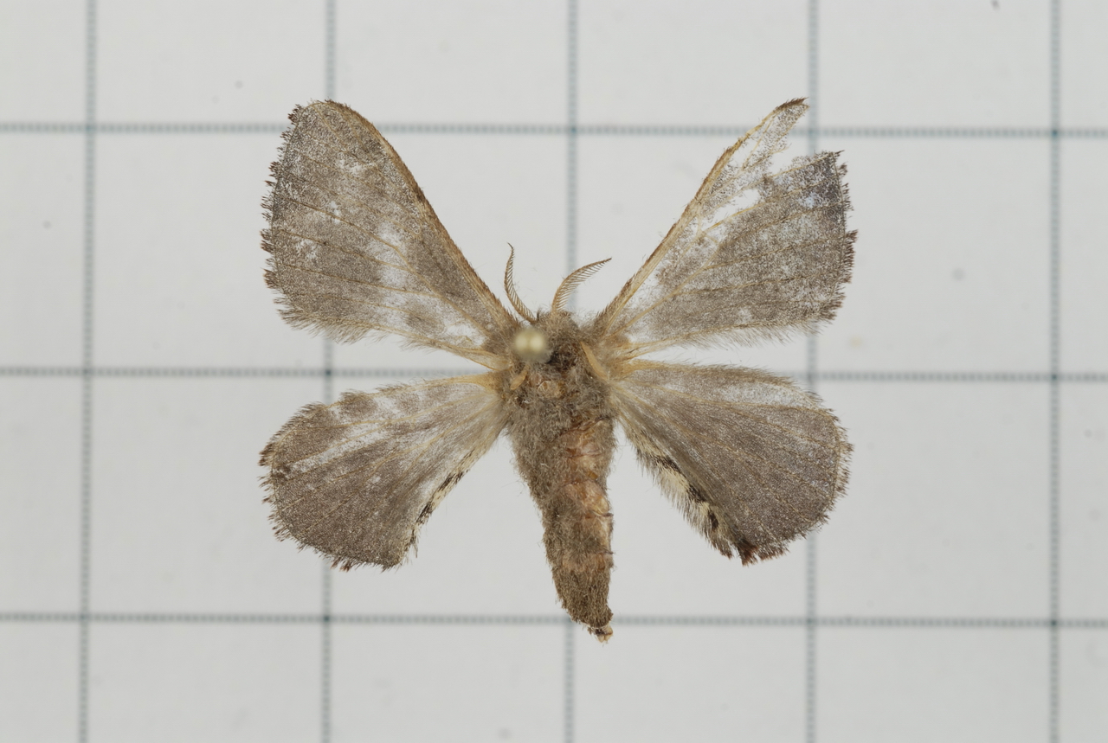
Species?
Trilocha varians
